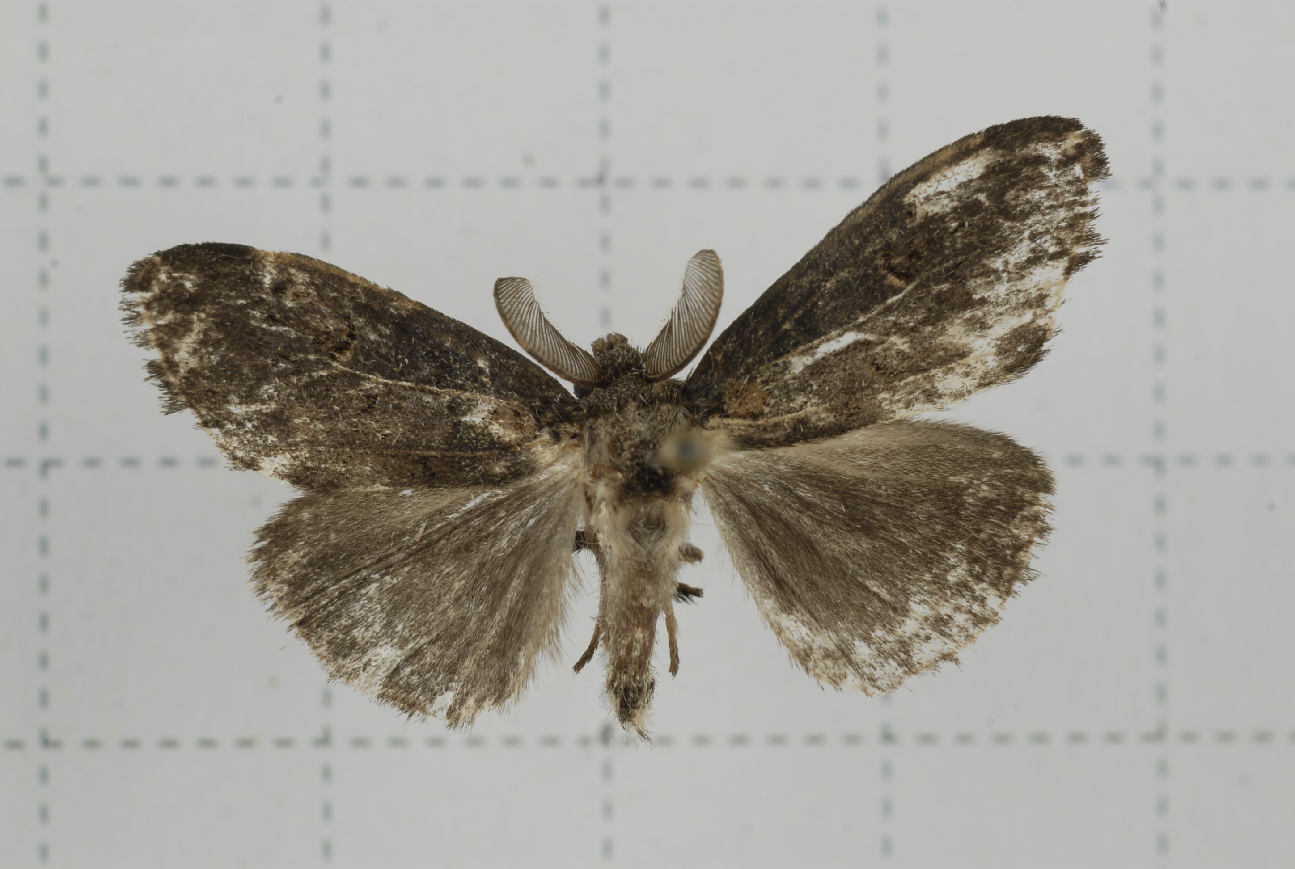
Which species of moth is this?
Olene dudgeoni
